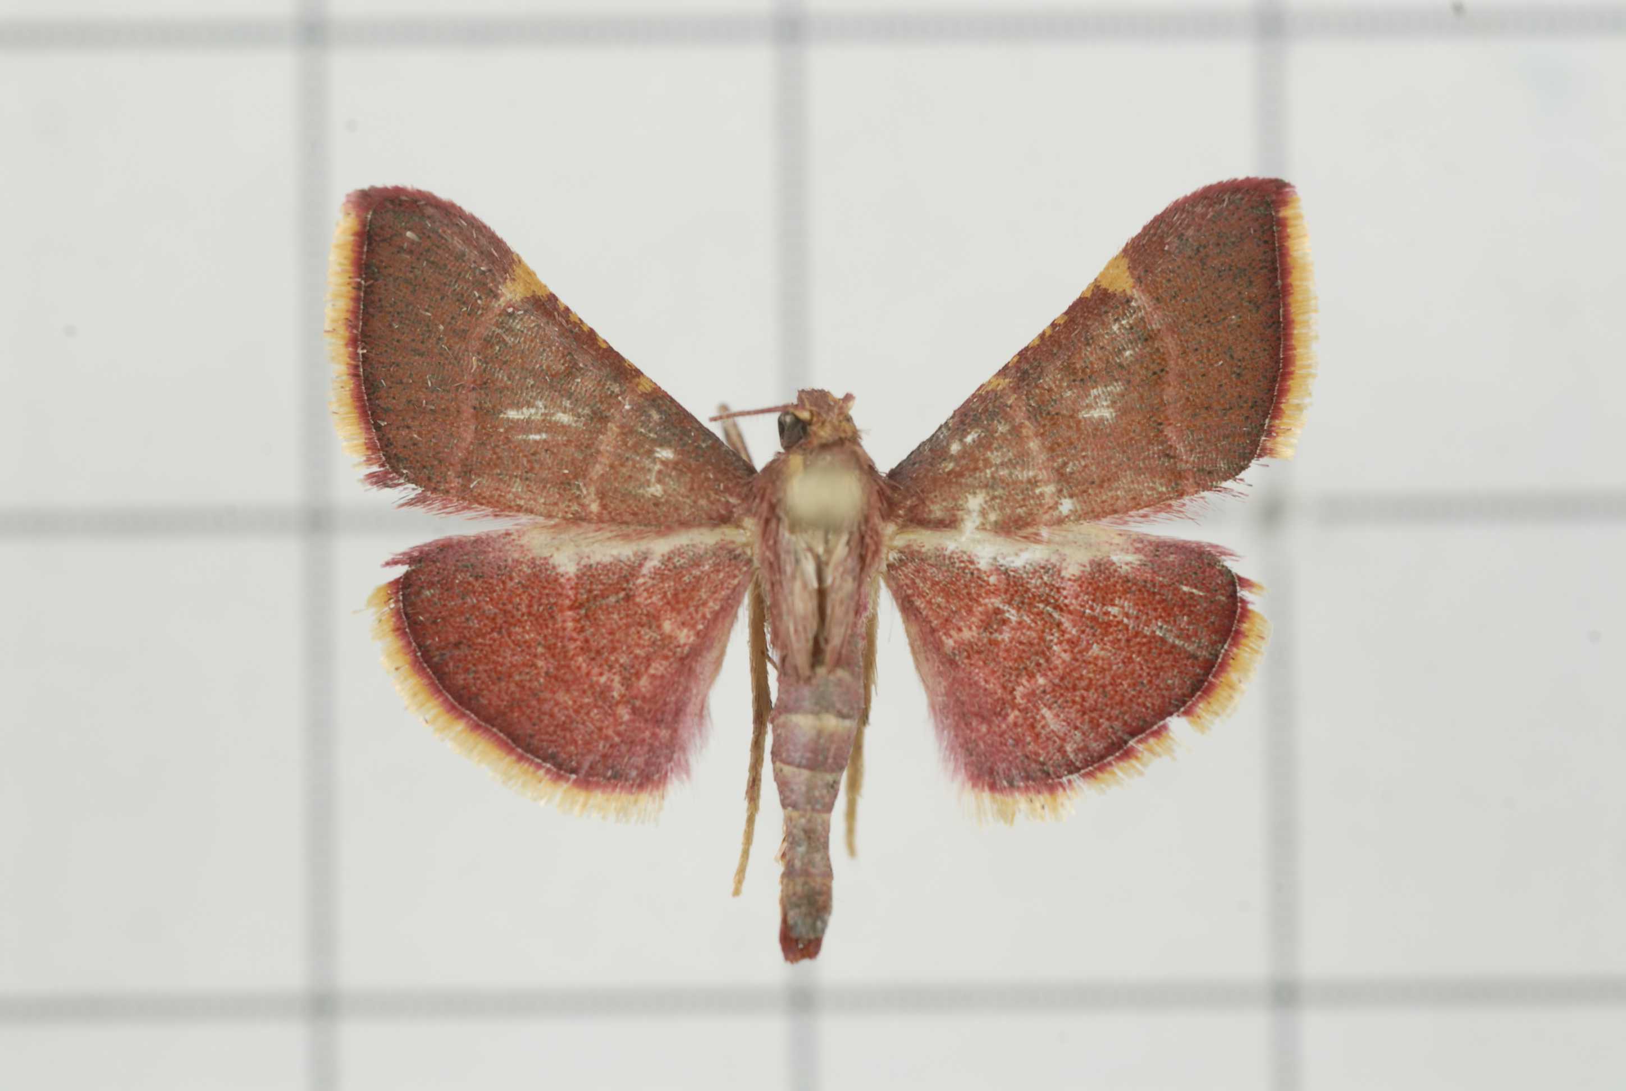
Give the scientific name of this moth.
Herculia pelasgalis
